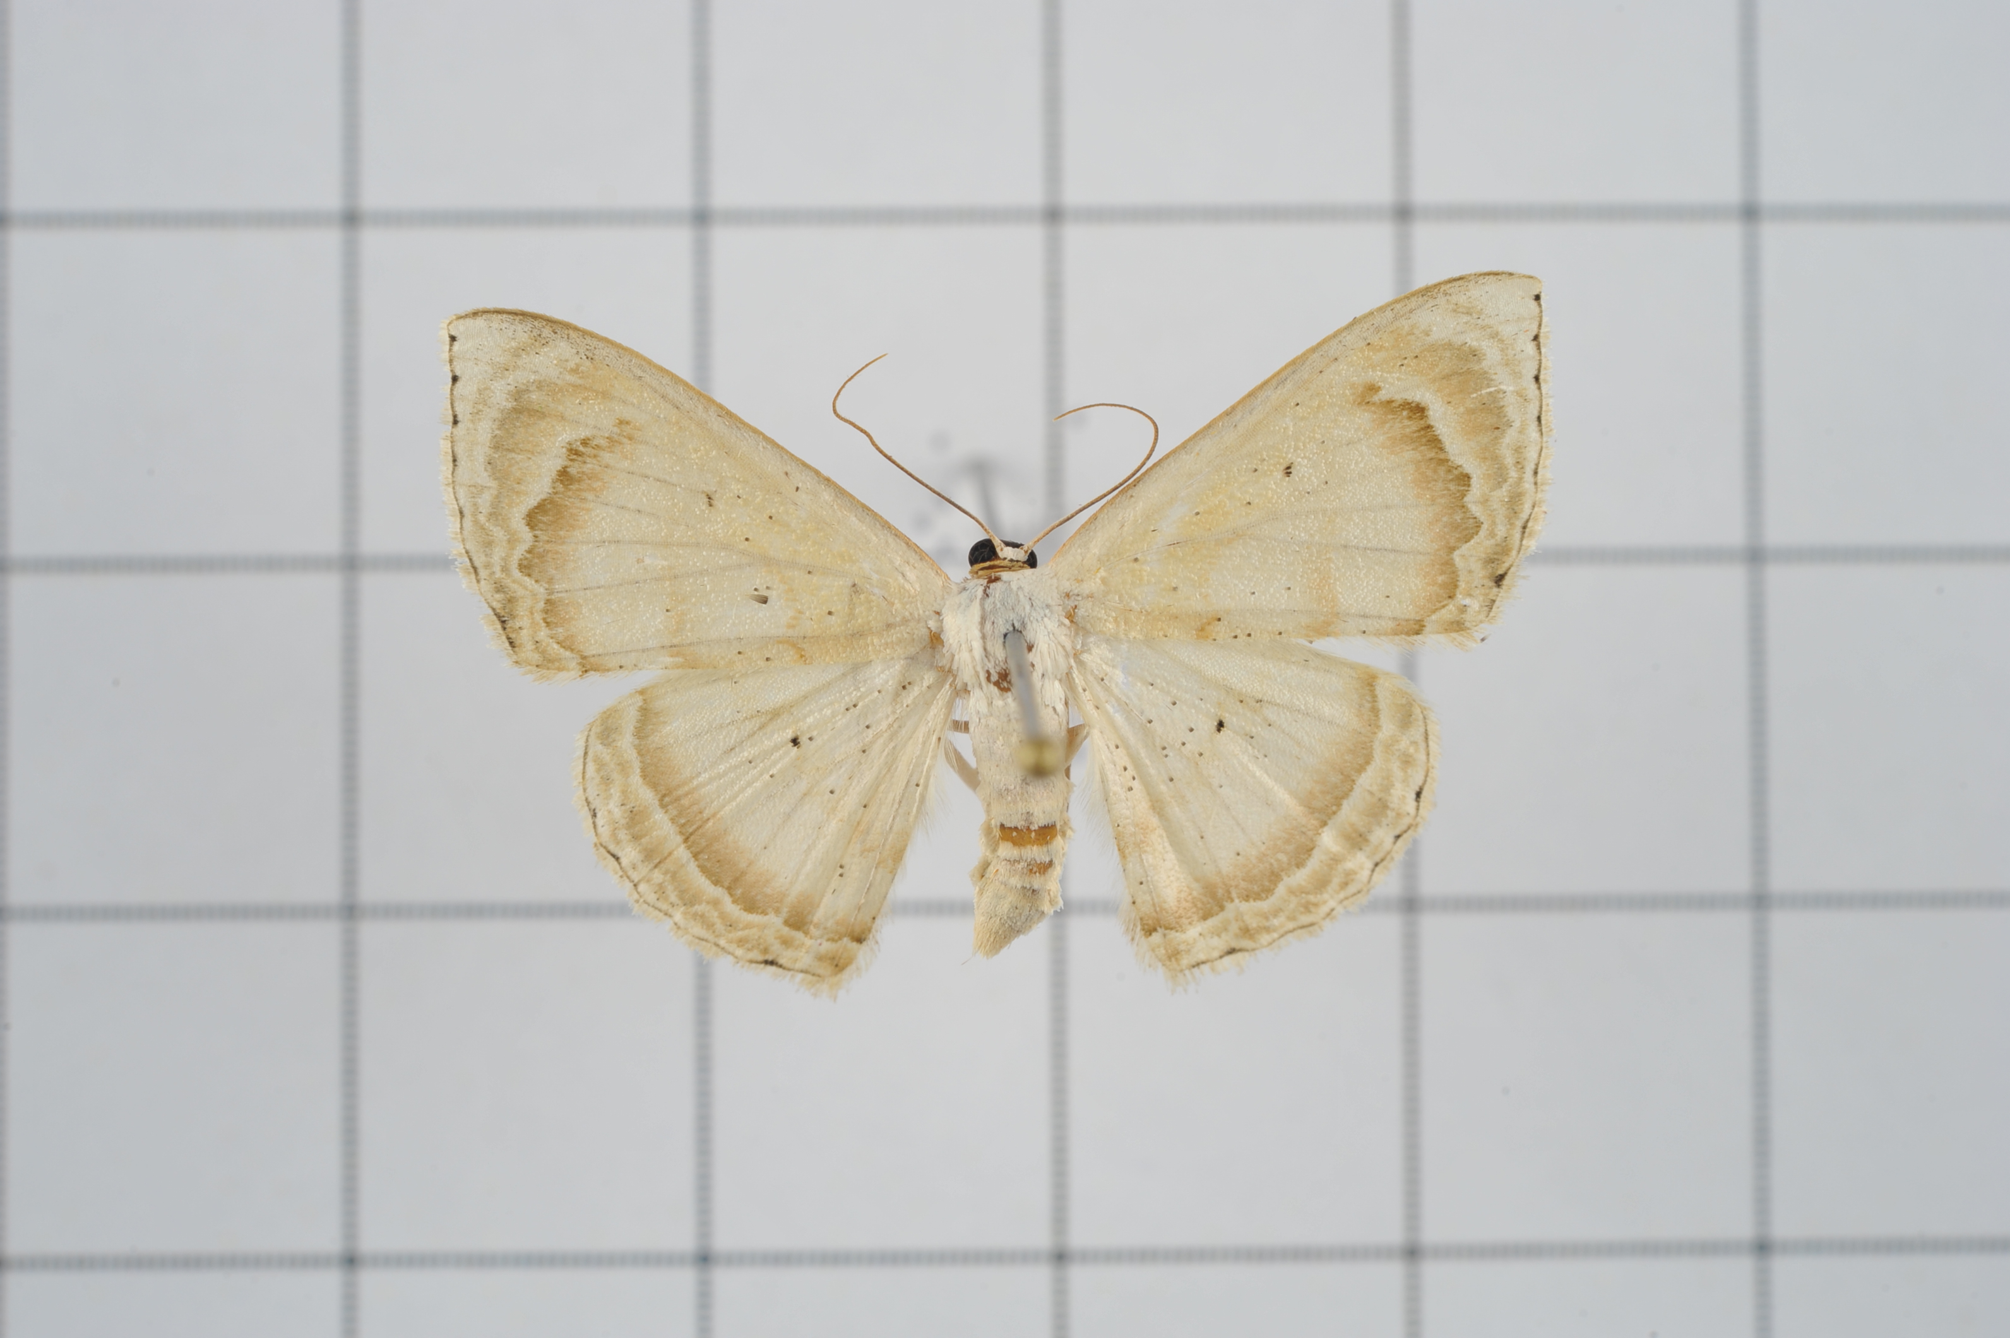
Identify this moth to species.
Somatina rosacea anaemica
